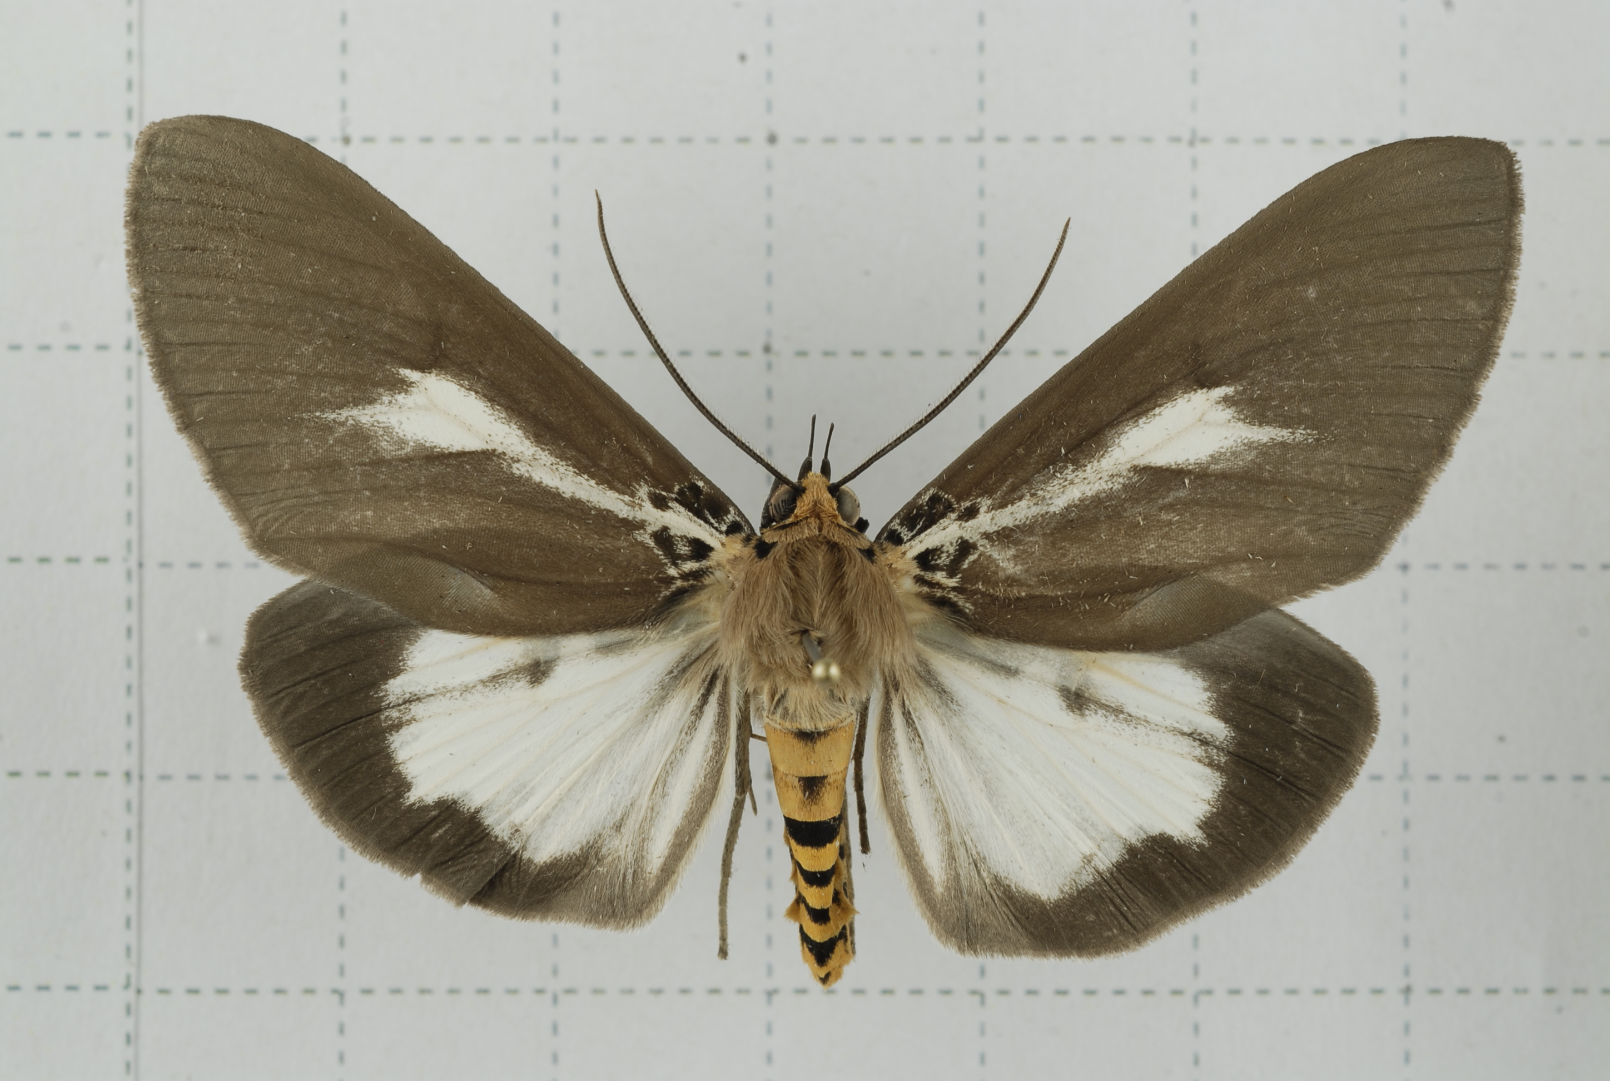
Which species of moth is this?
Asota heliconia zebrina
